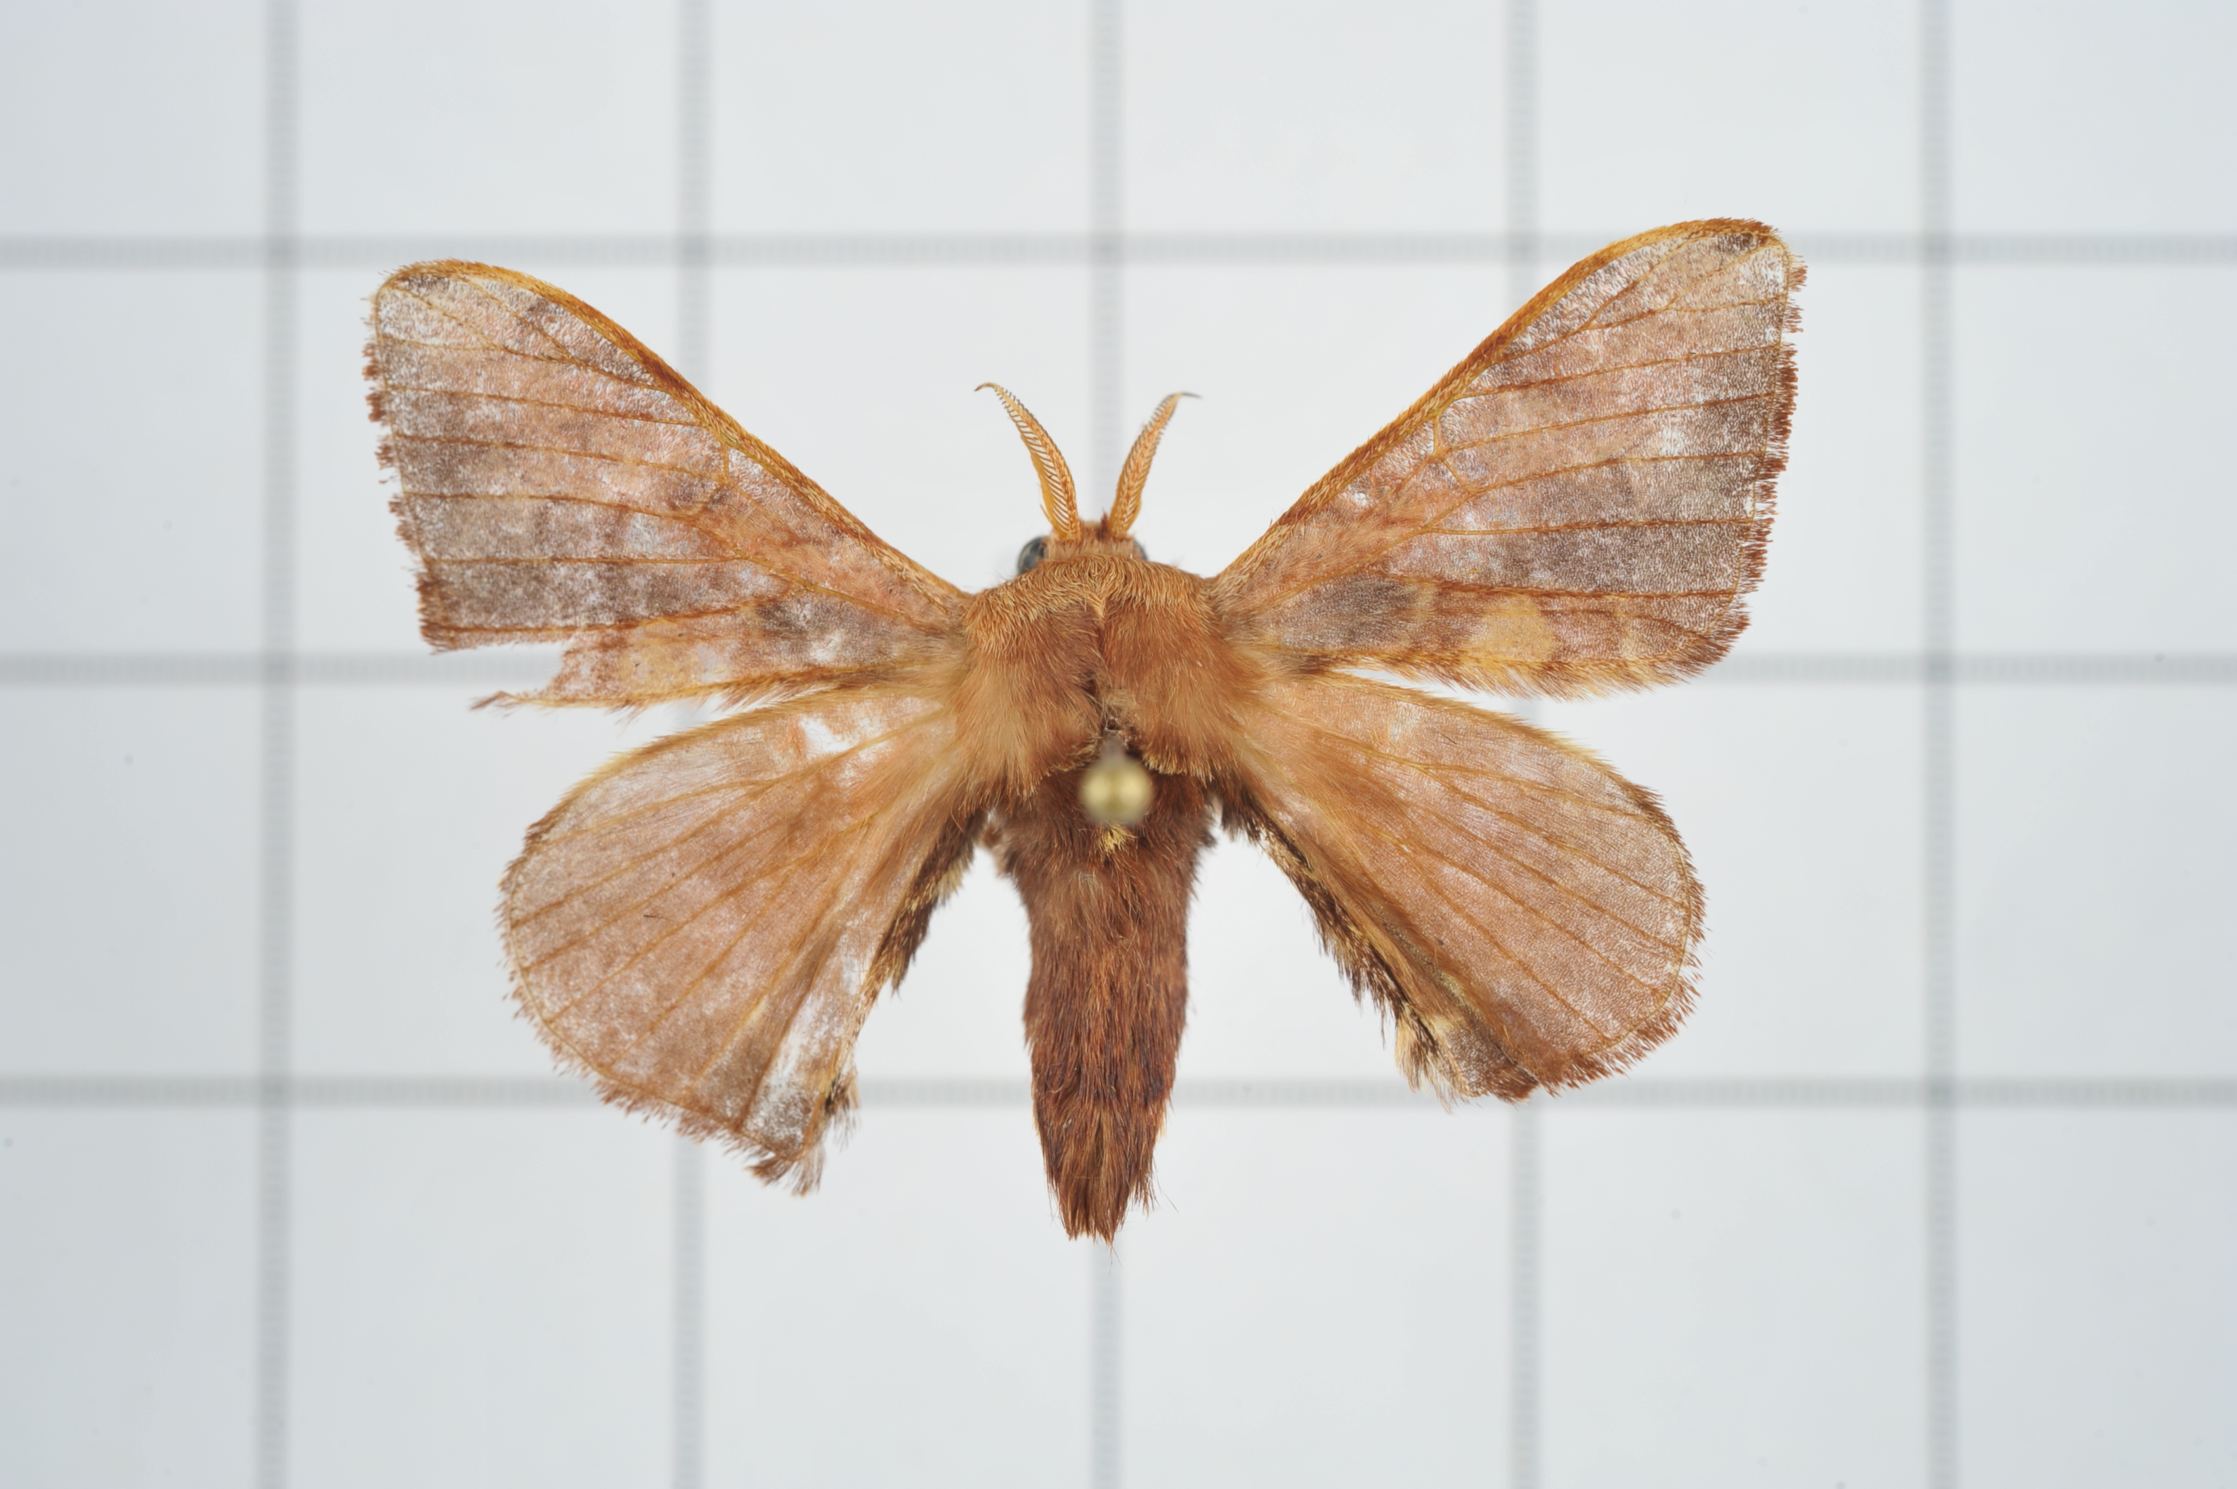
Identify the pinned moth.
Triuncina brunnea
